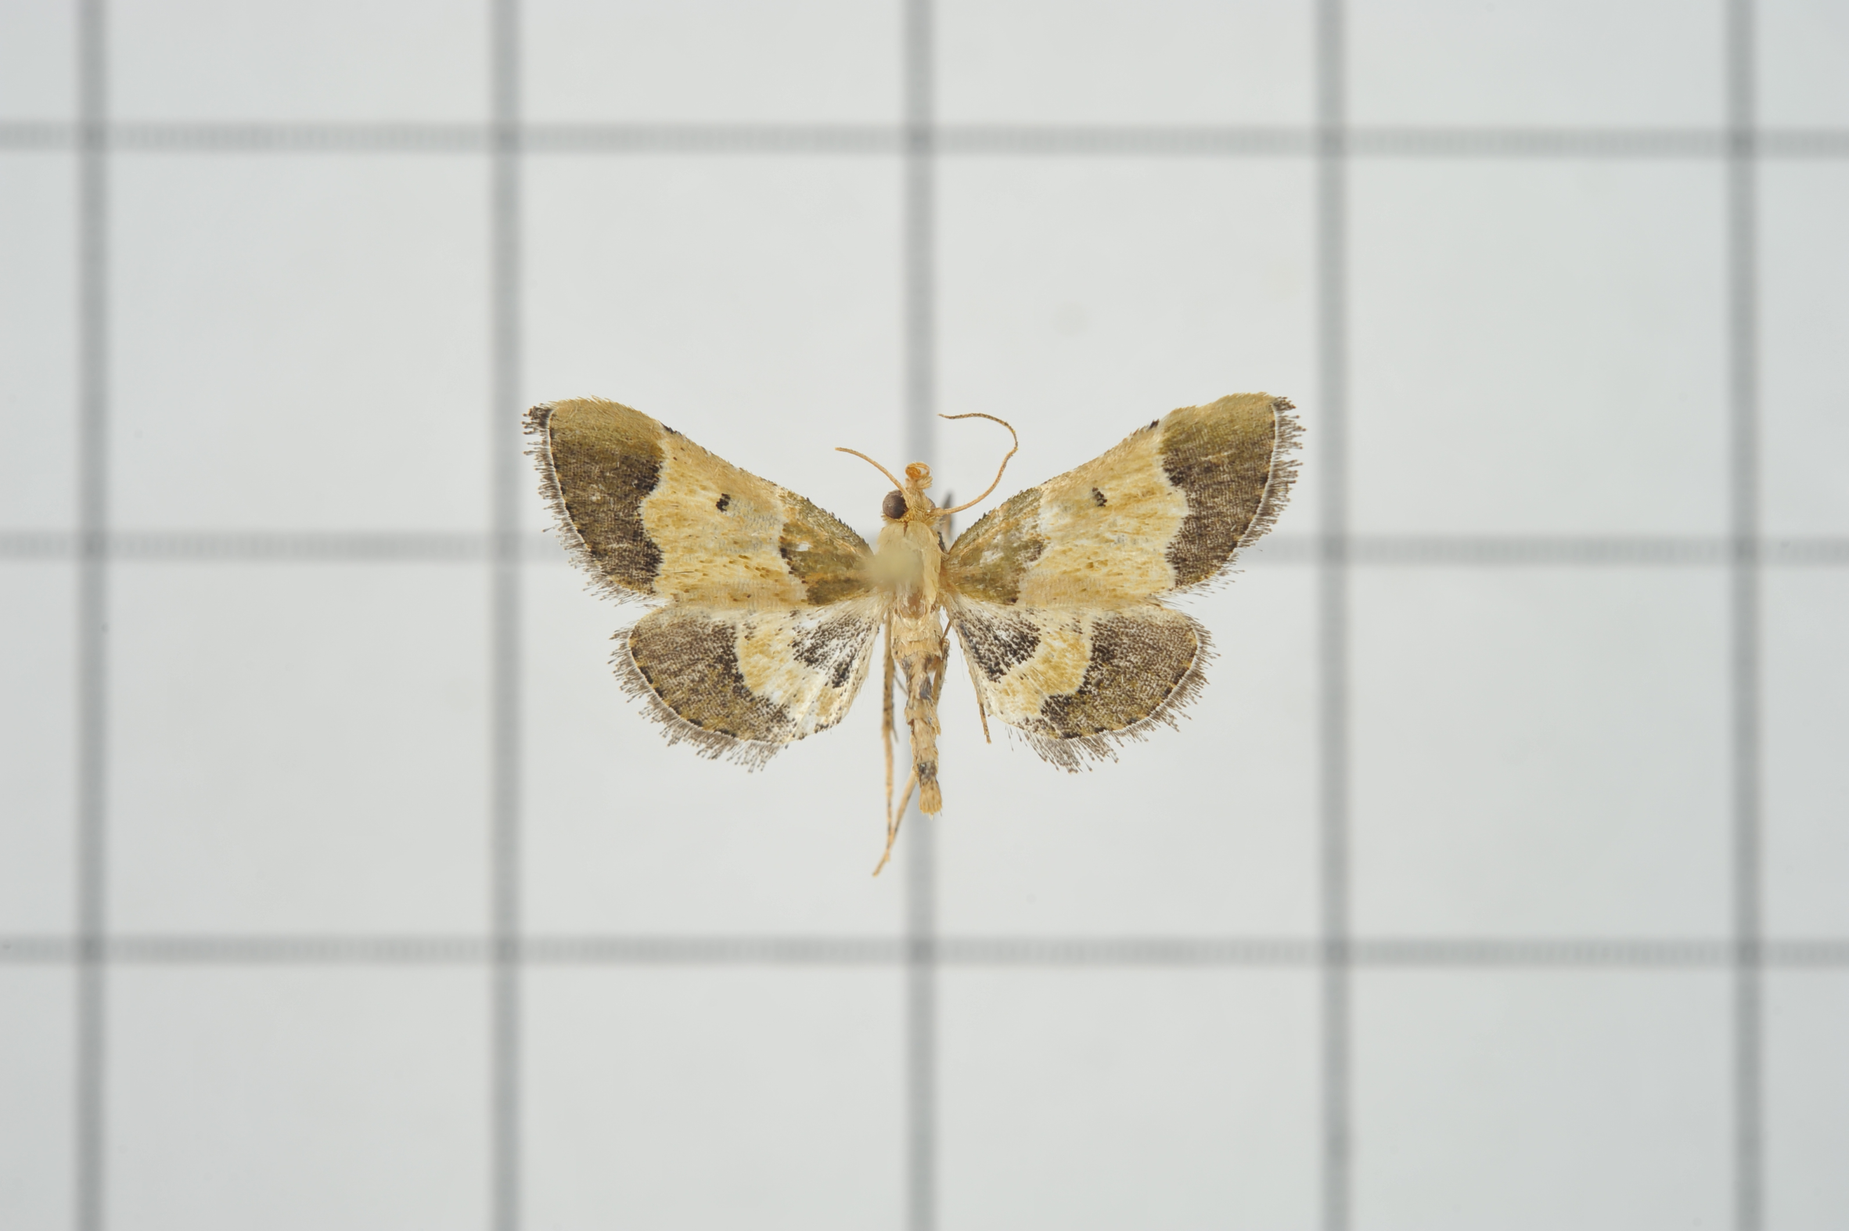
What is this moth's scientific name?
Pyralis centralis
